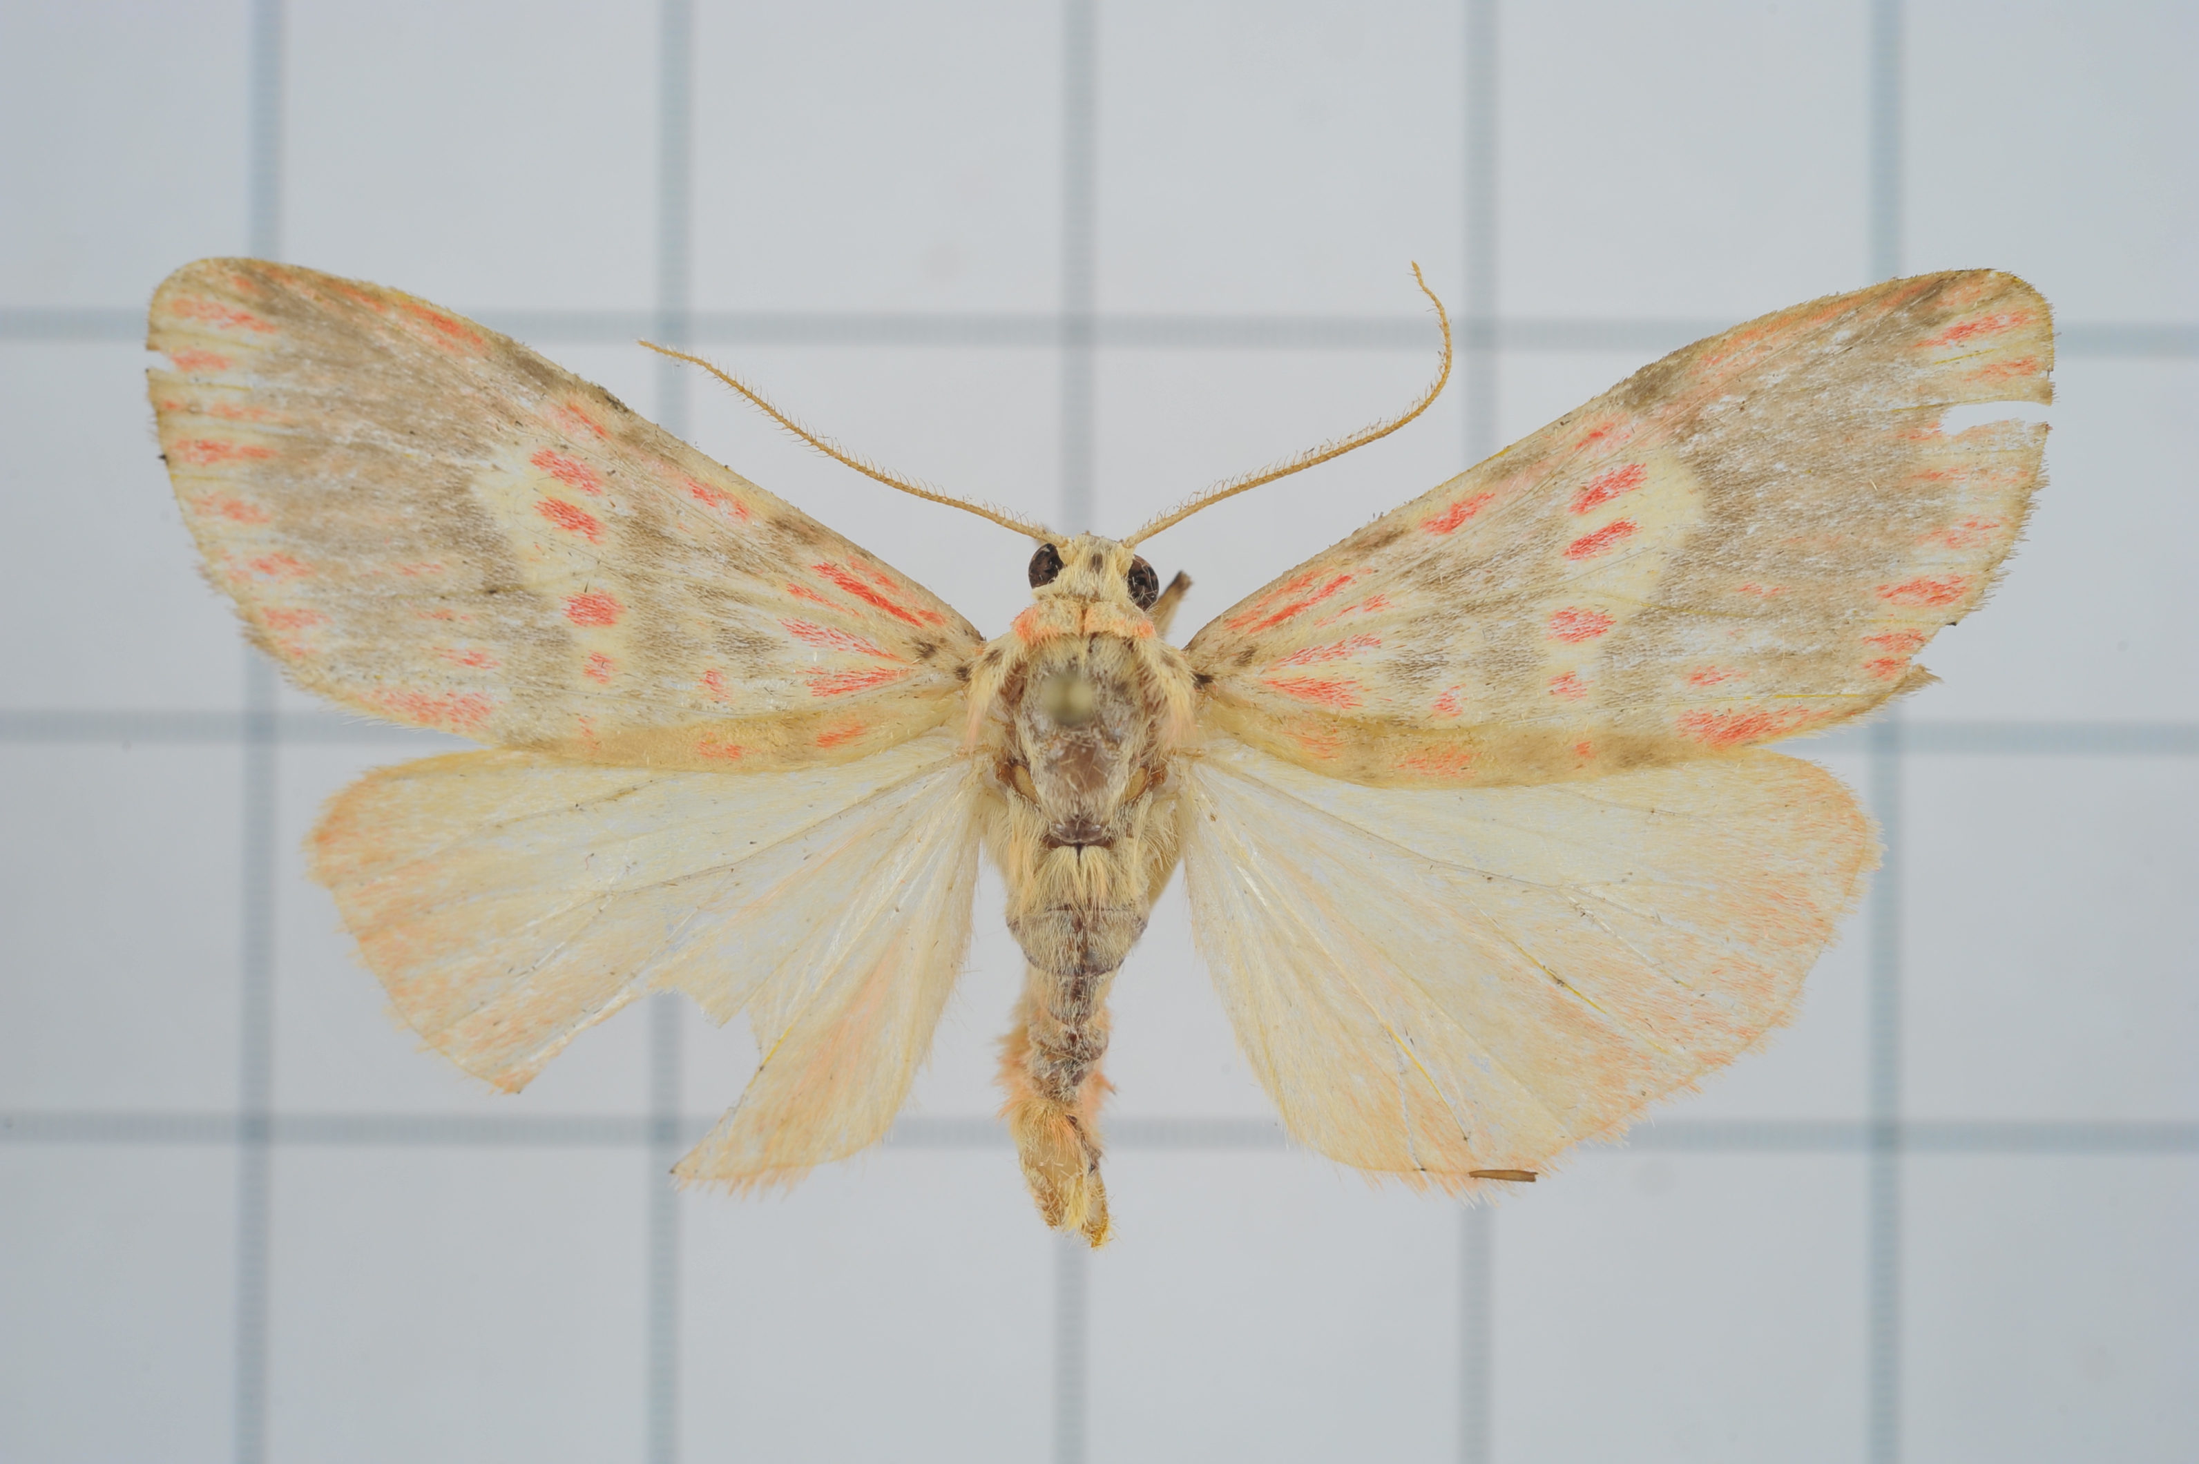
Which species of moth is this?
Barsine fuscozonata
